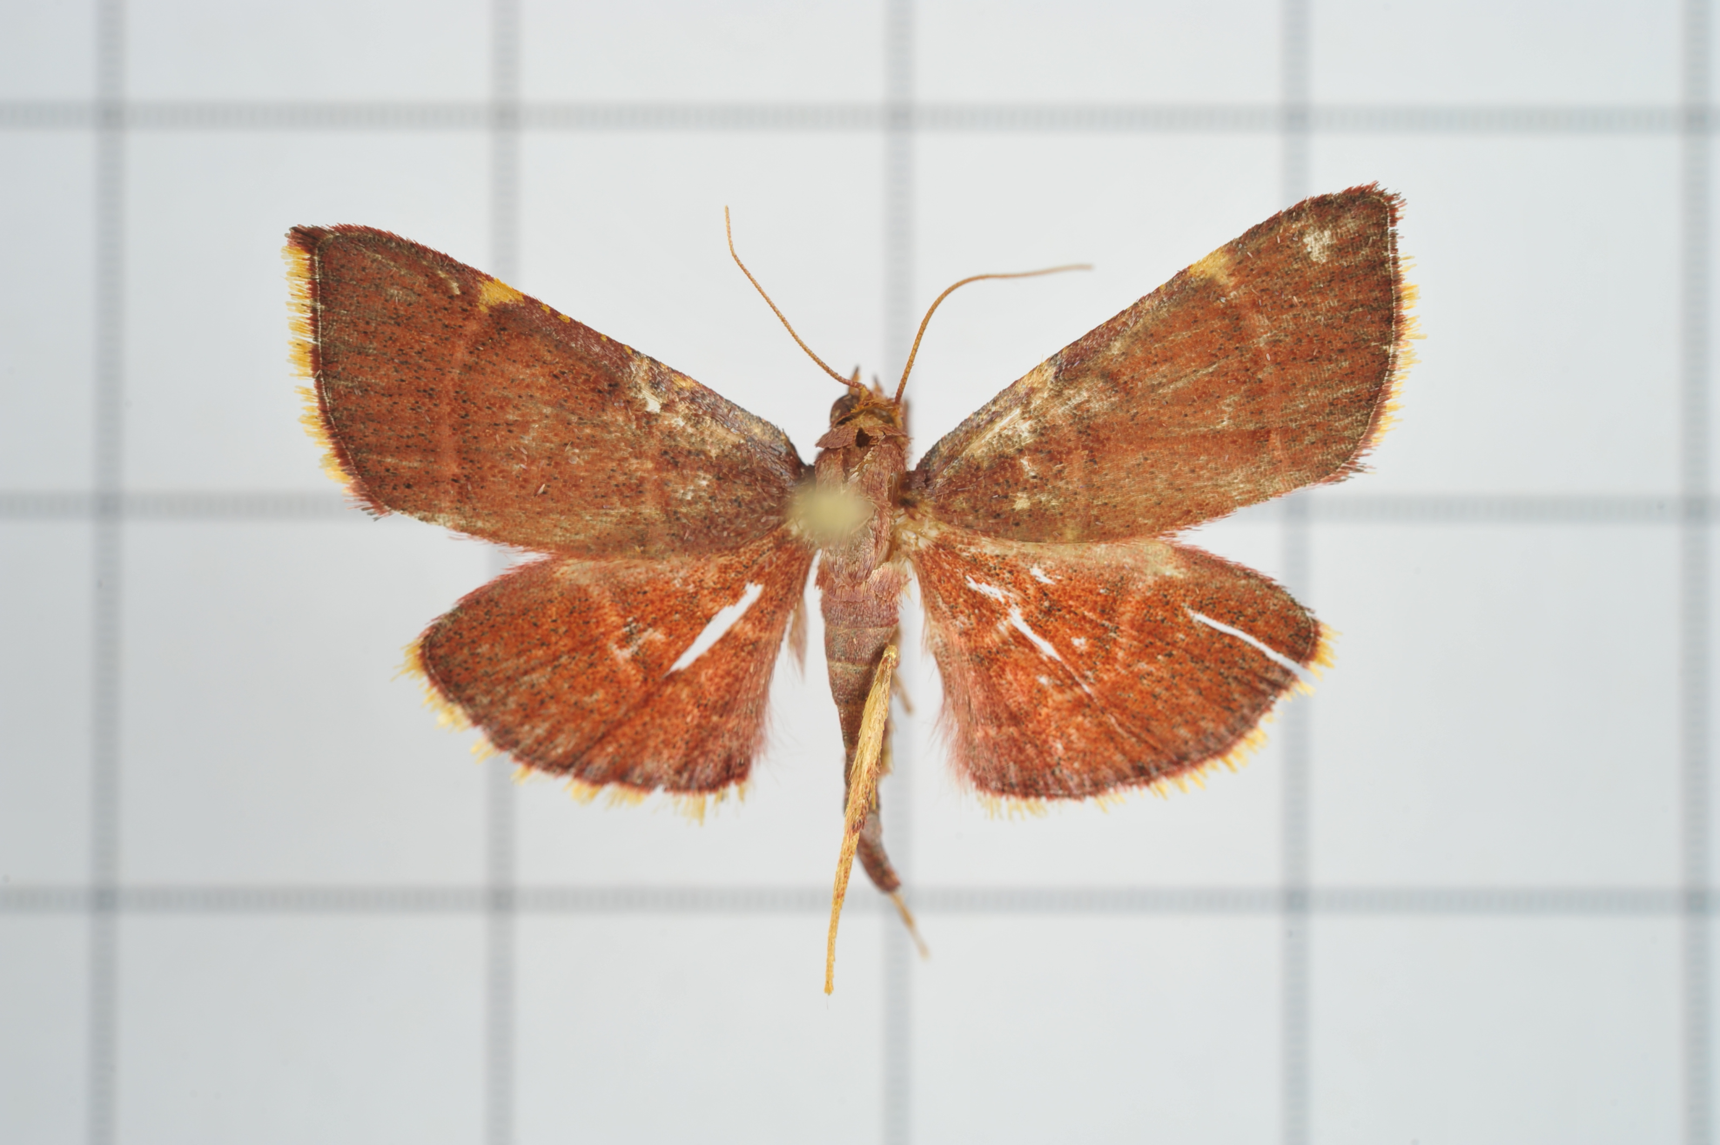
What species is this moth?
Herculia pelasgalis
